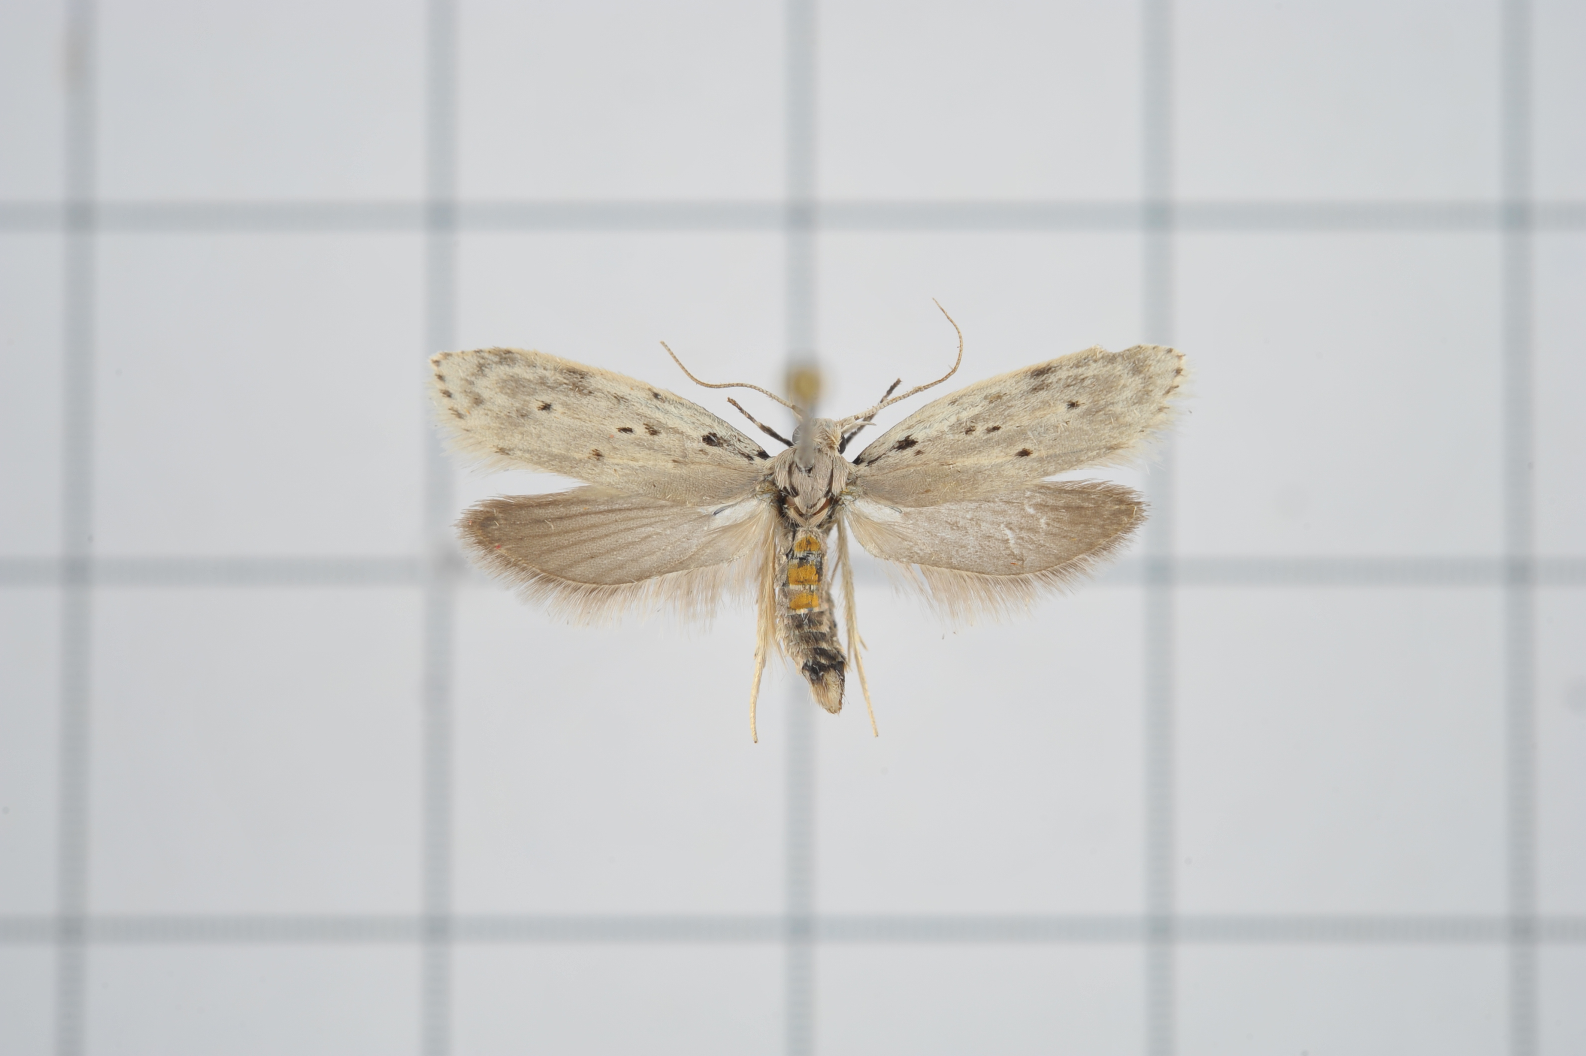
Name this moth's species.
Syntomaula simulatella
